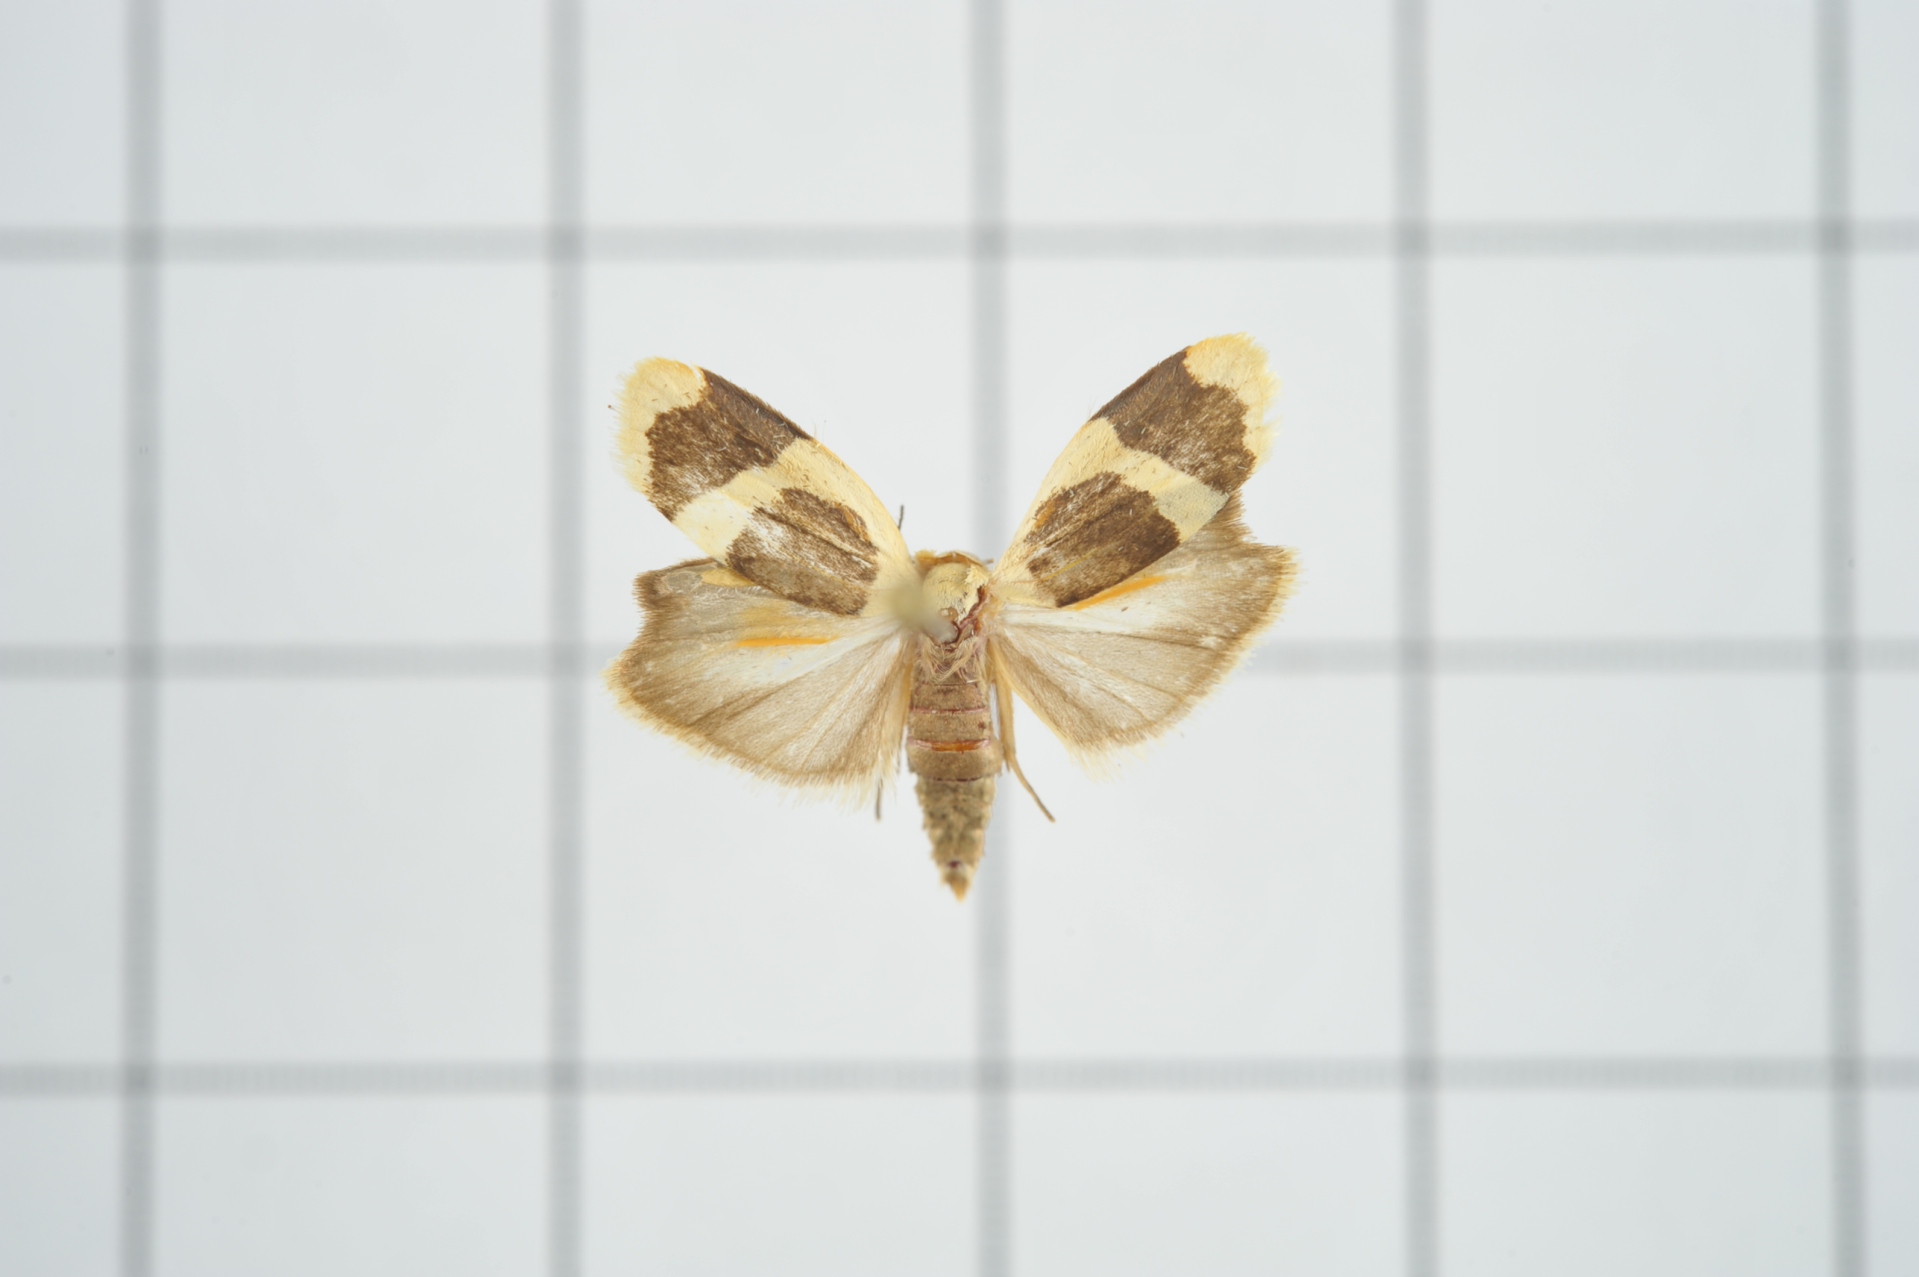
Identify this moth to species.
Garudinia taioana
